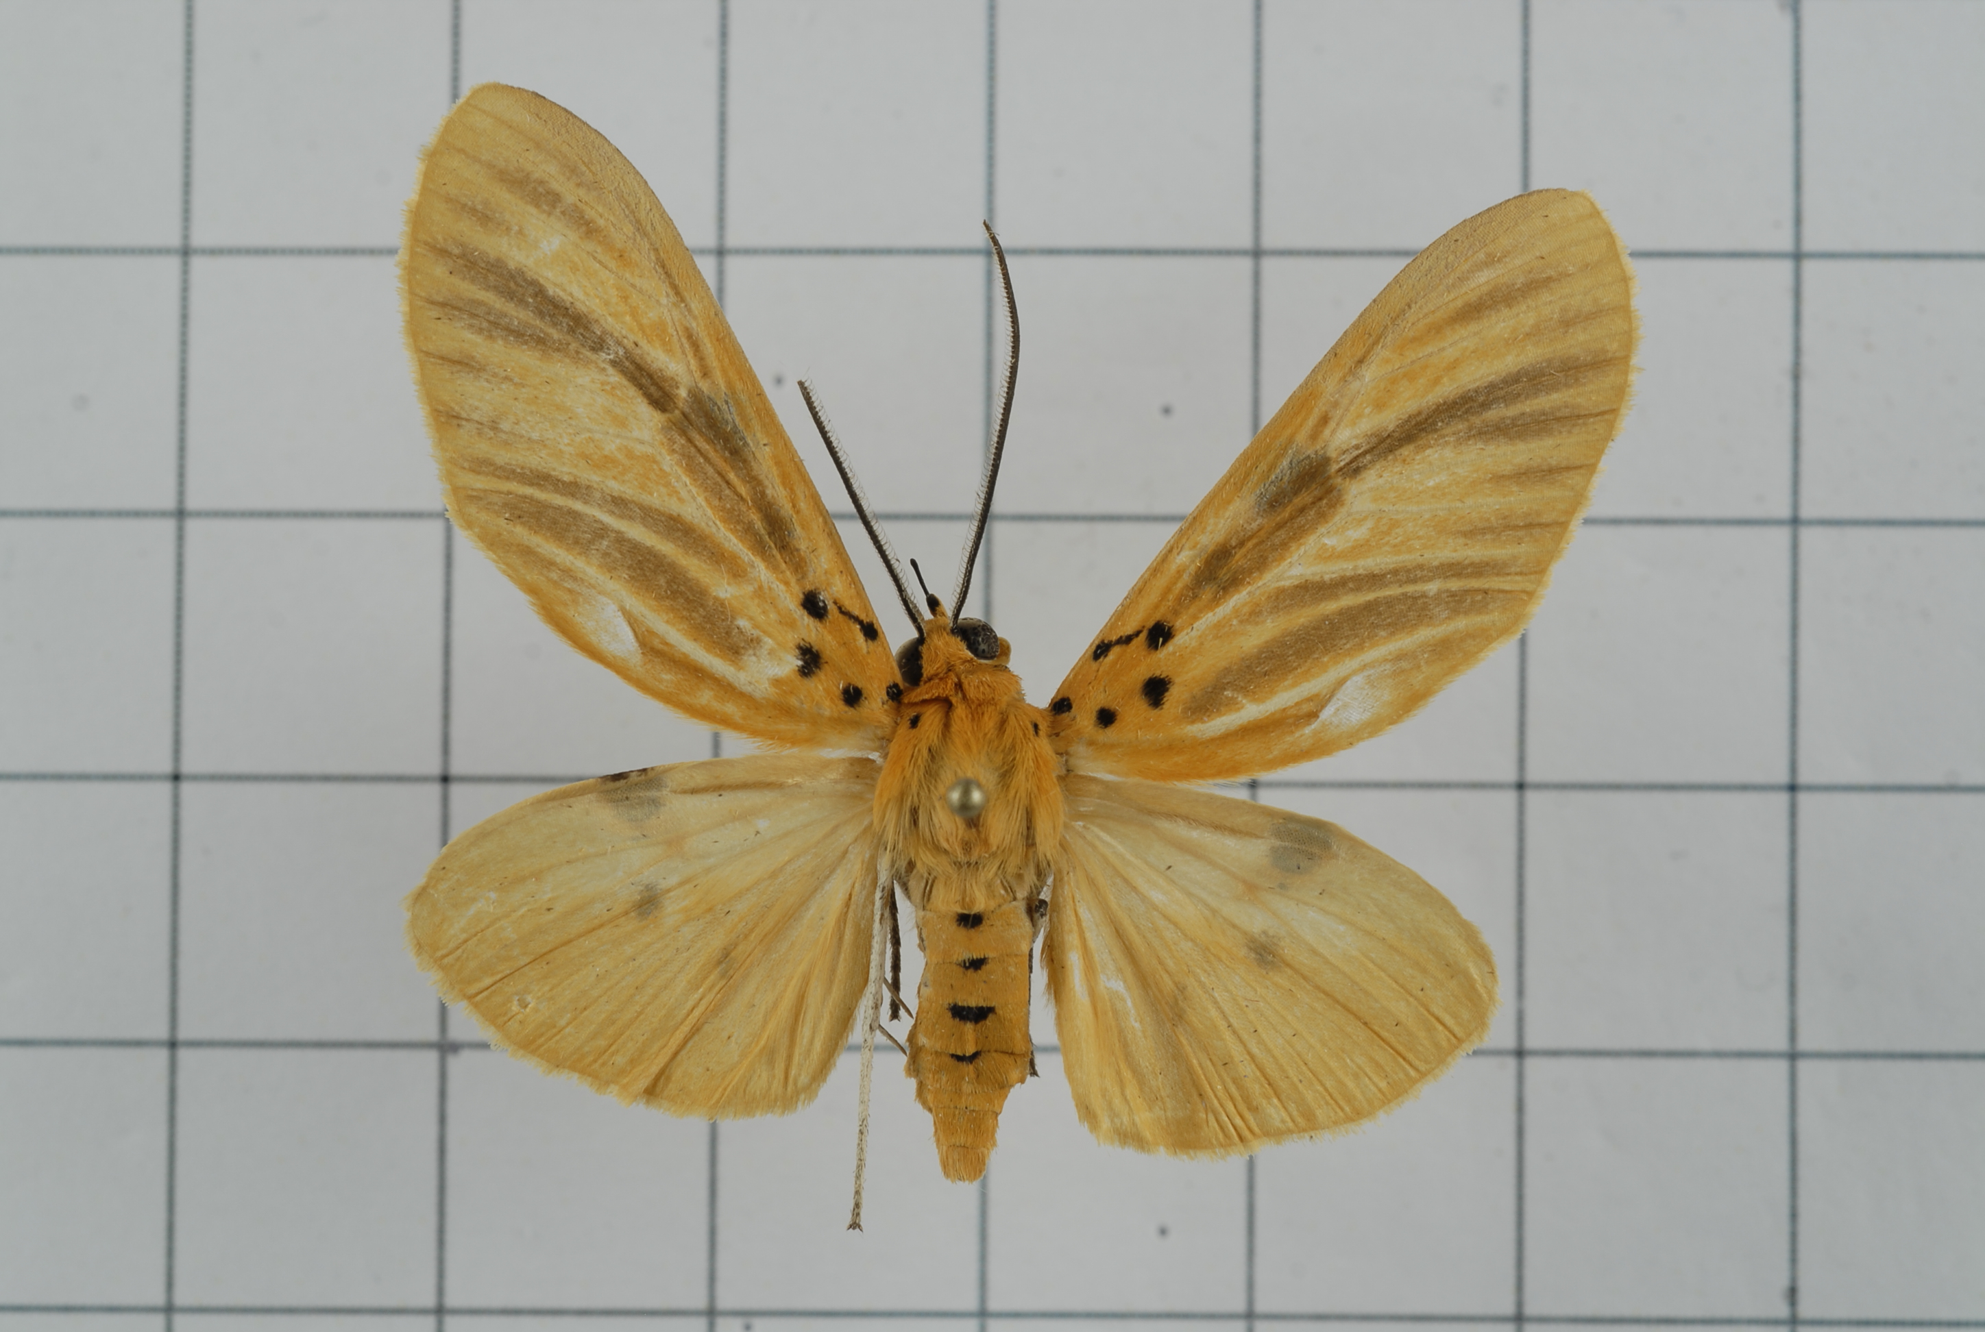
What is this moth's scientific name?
Asota egens confinis
